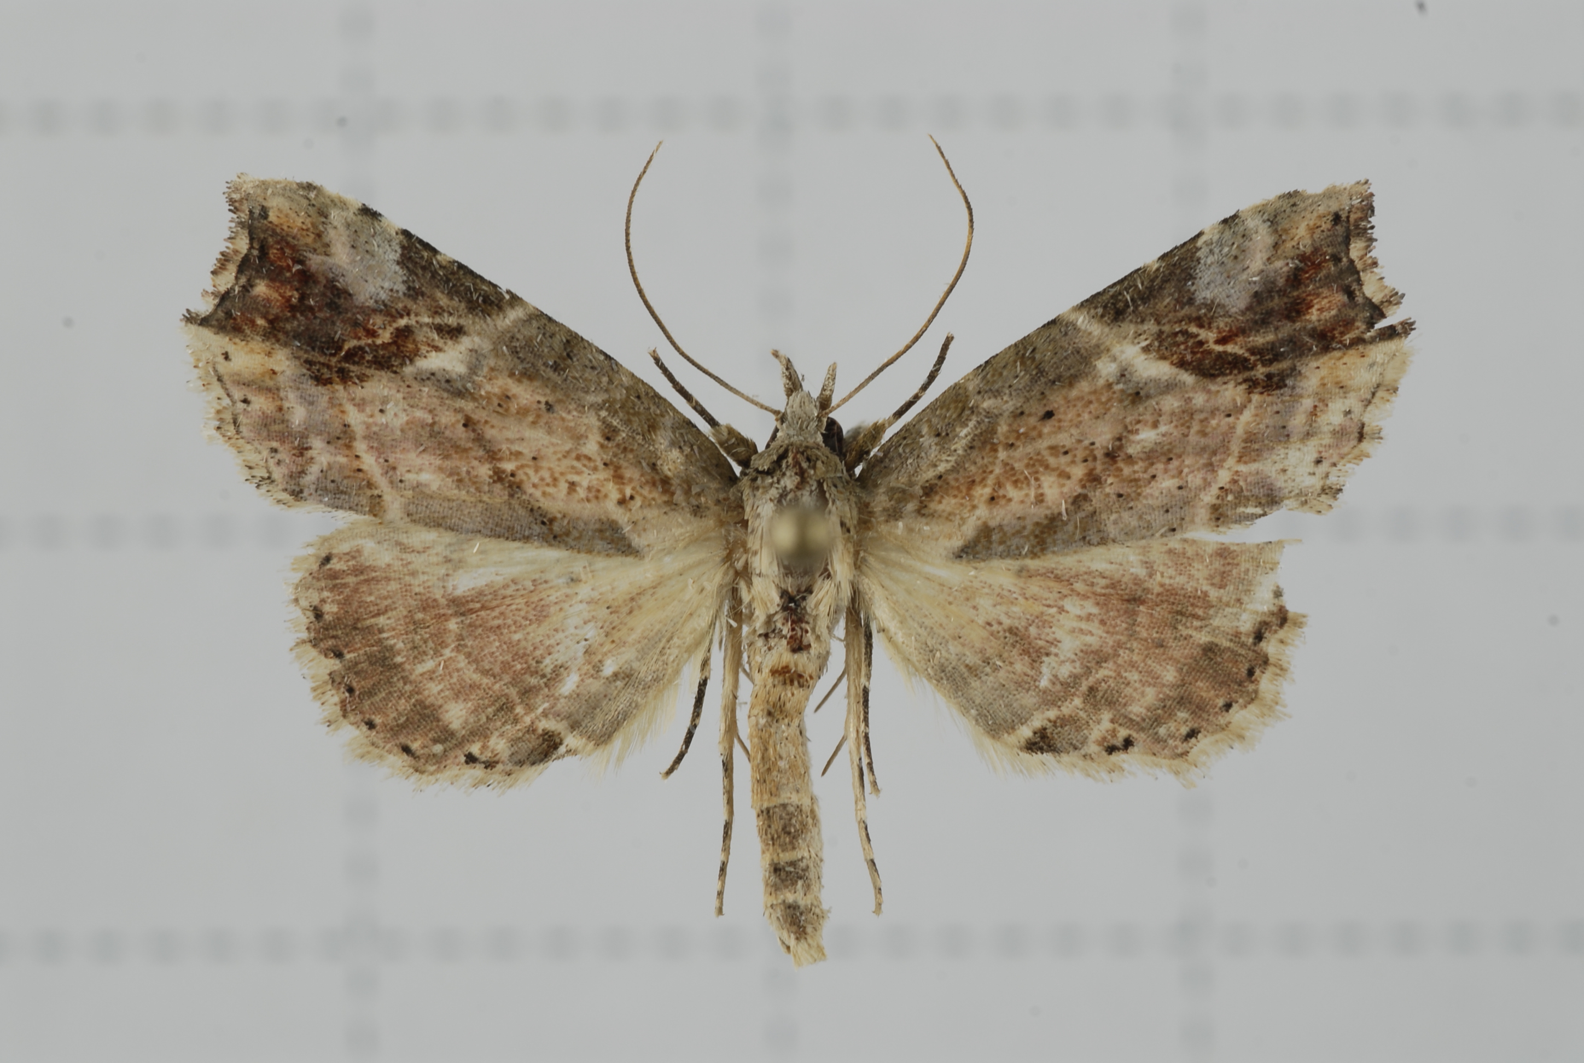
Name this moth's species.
Olulis shigakii
